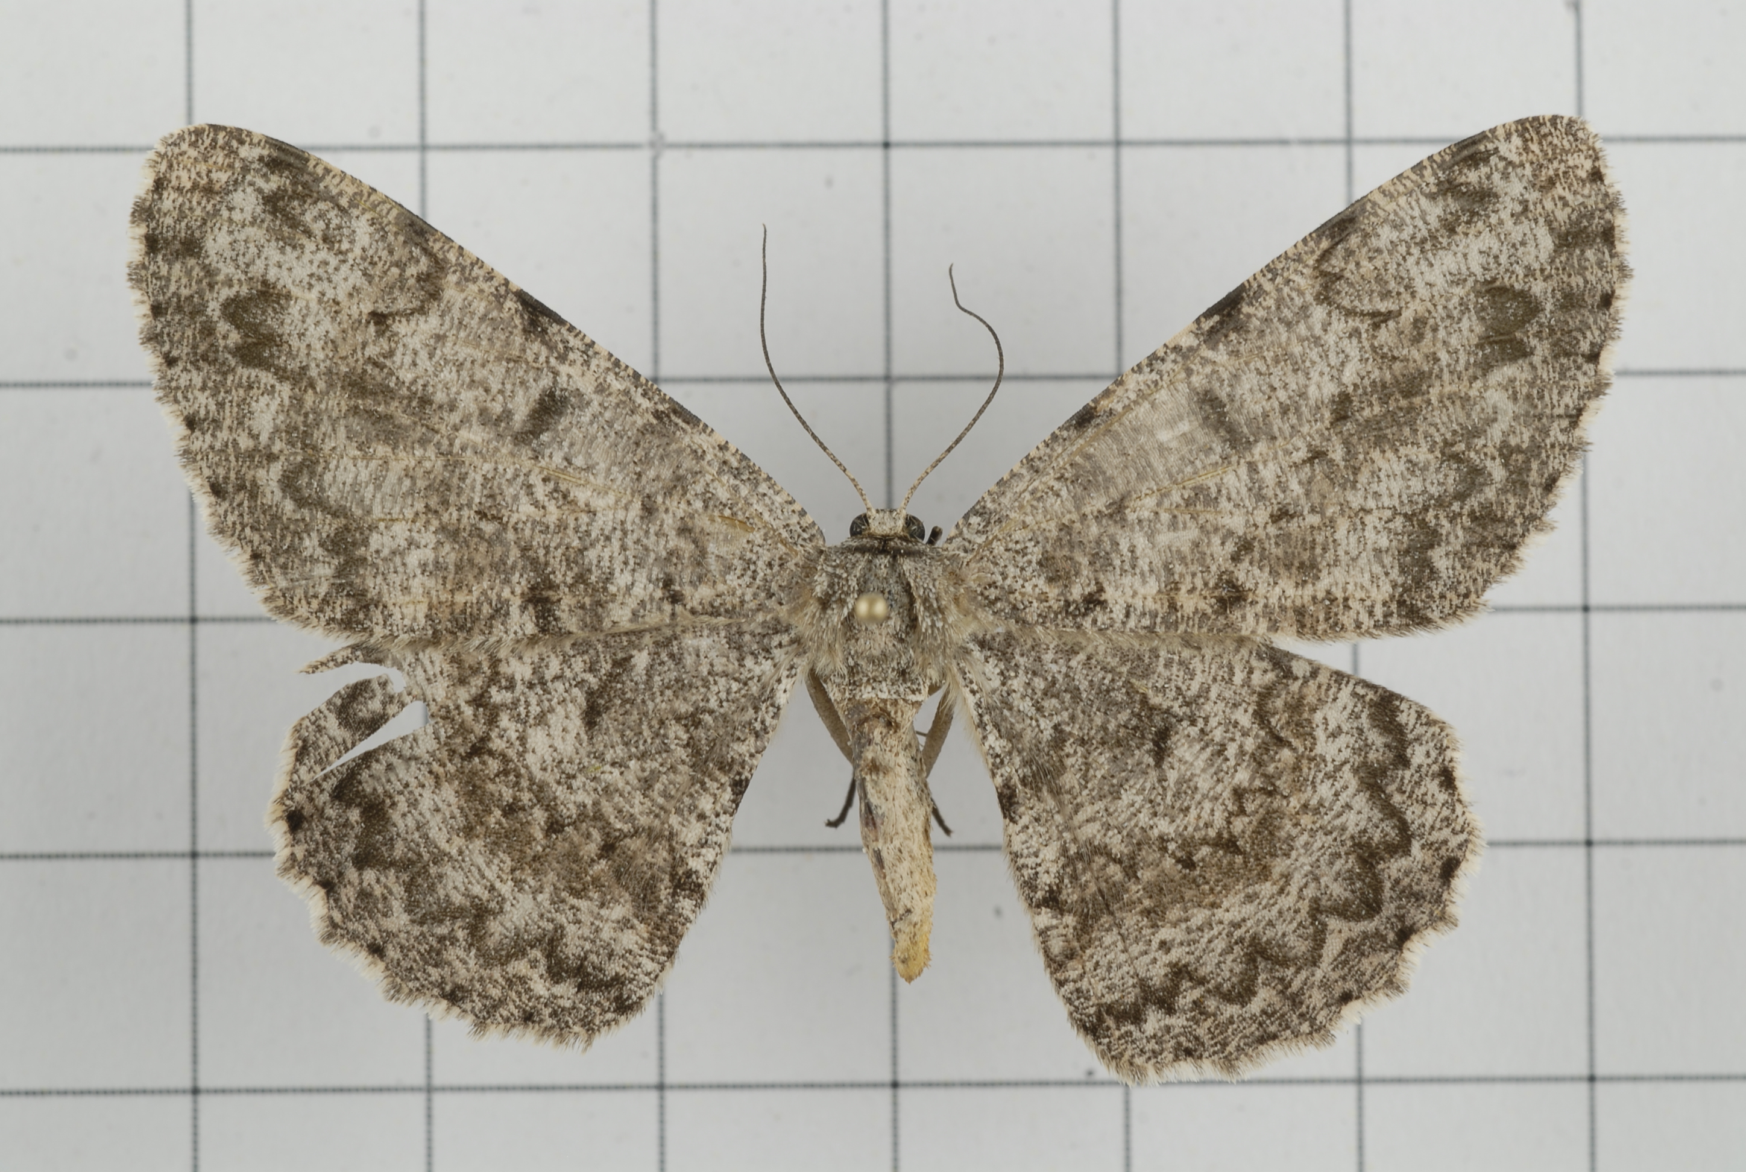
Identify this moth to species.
Hypomecis cineracea
